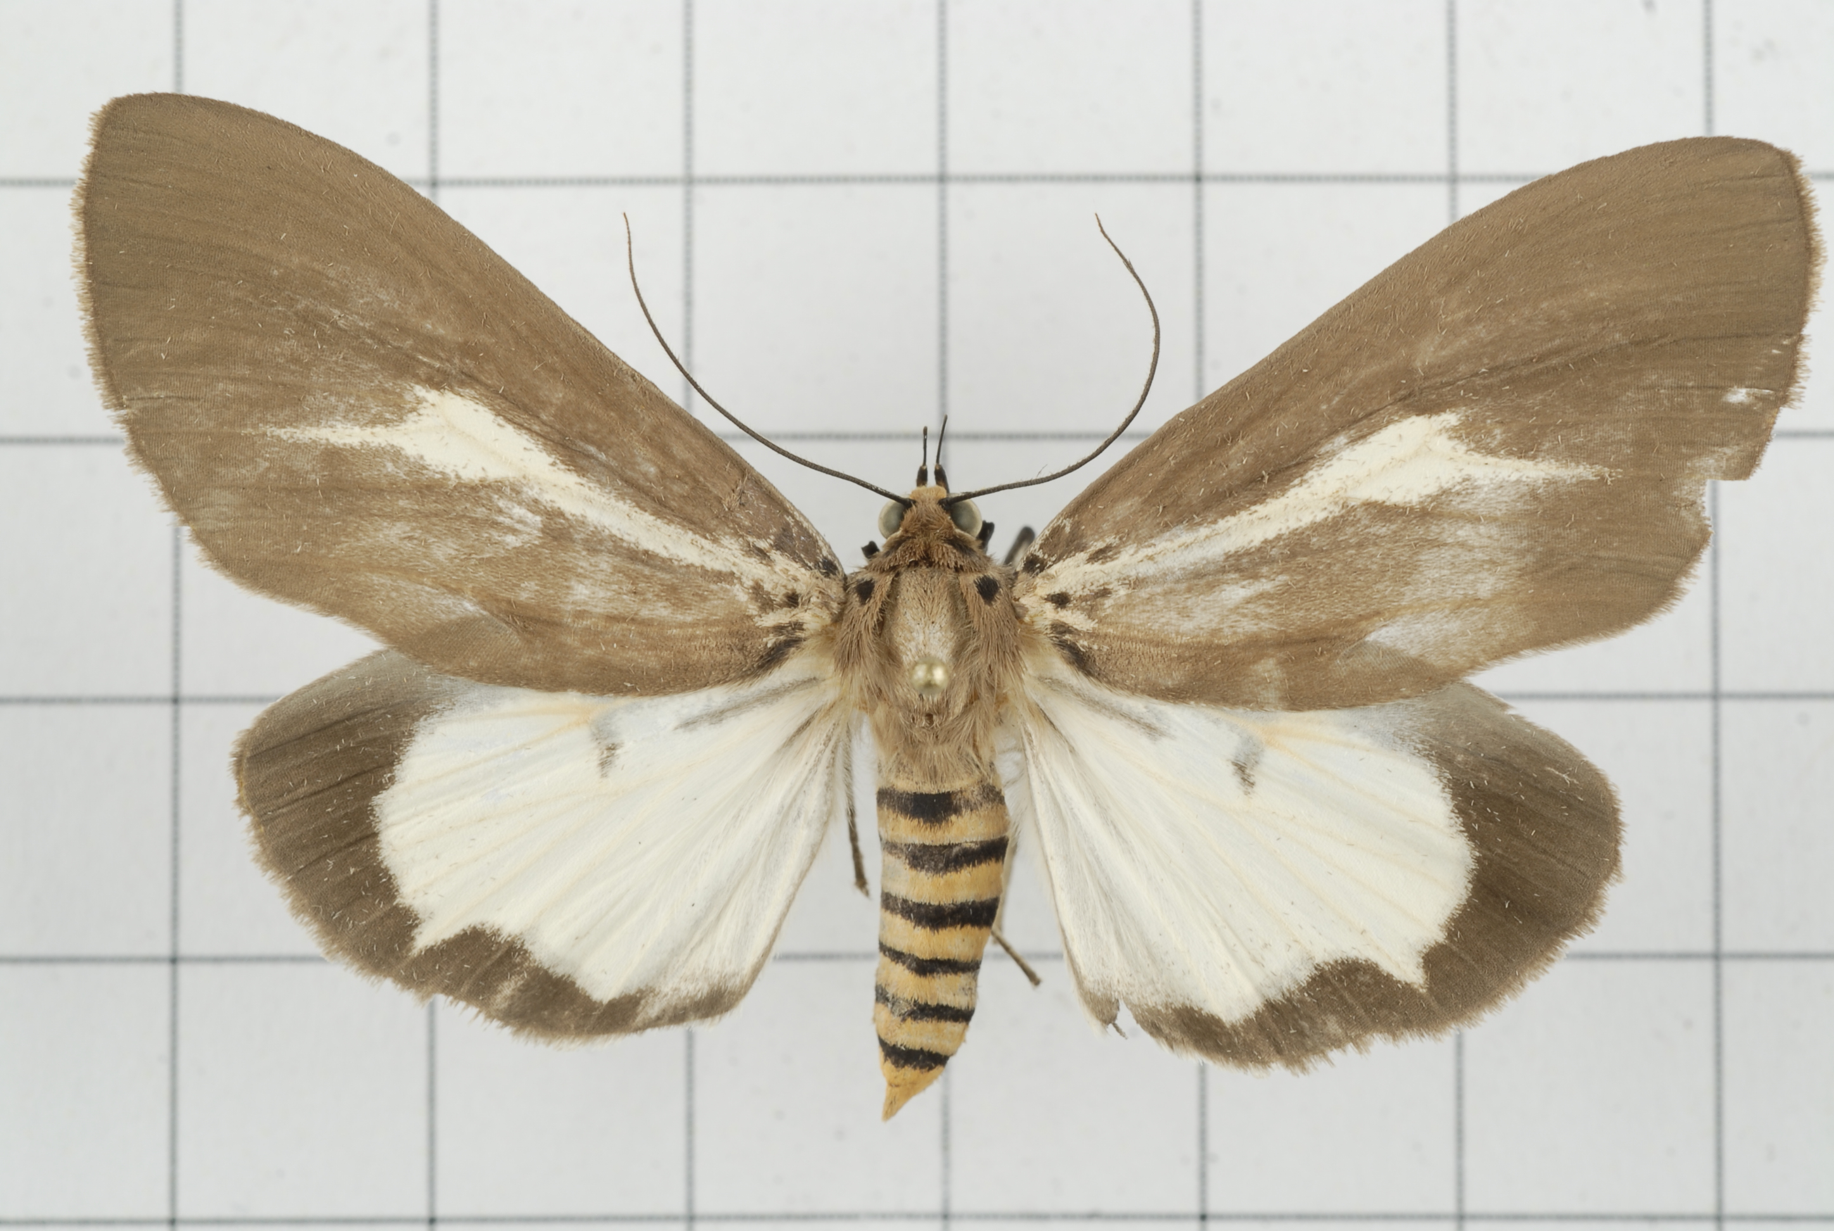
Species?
Asota heliconia zebrina
